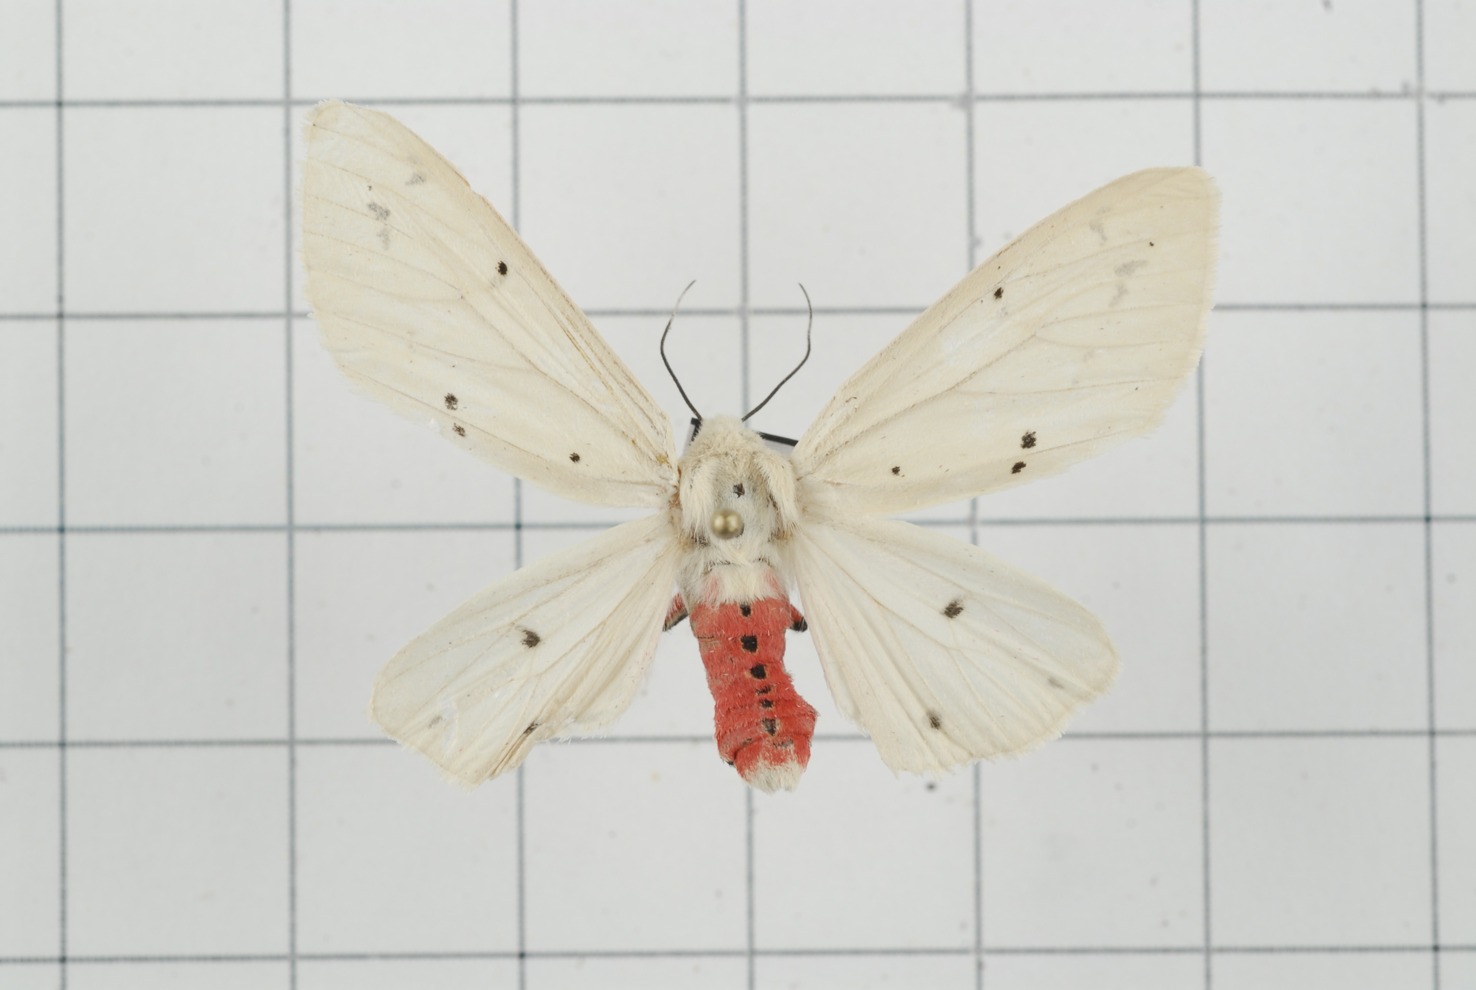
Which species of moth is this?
Spilarctia subcarnea
